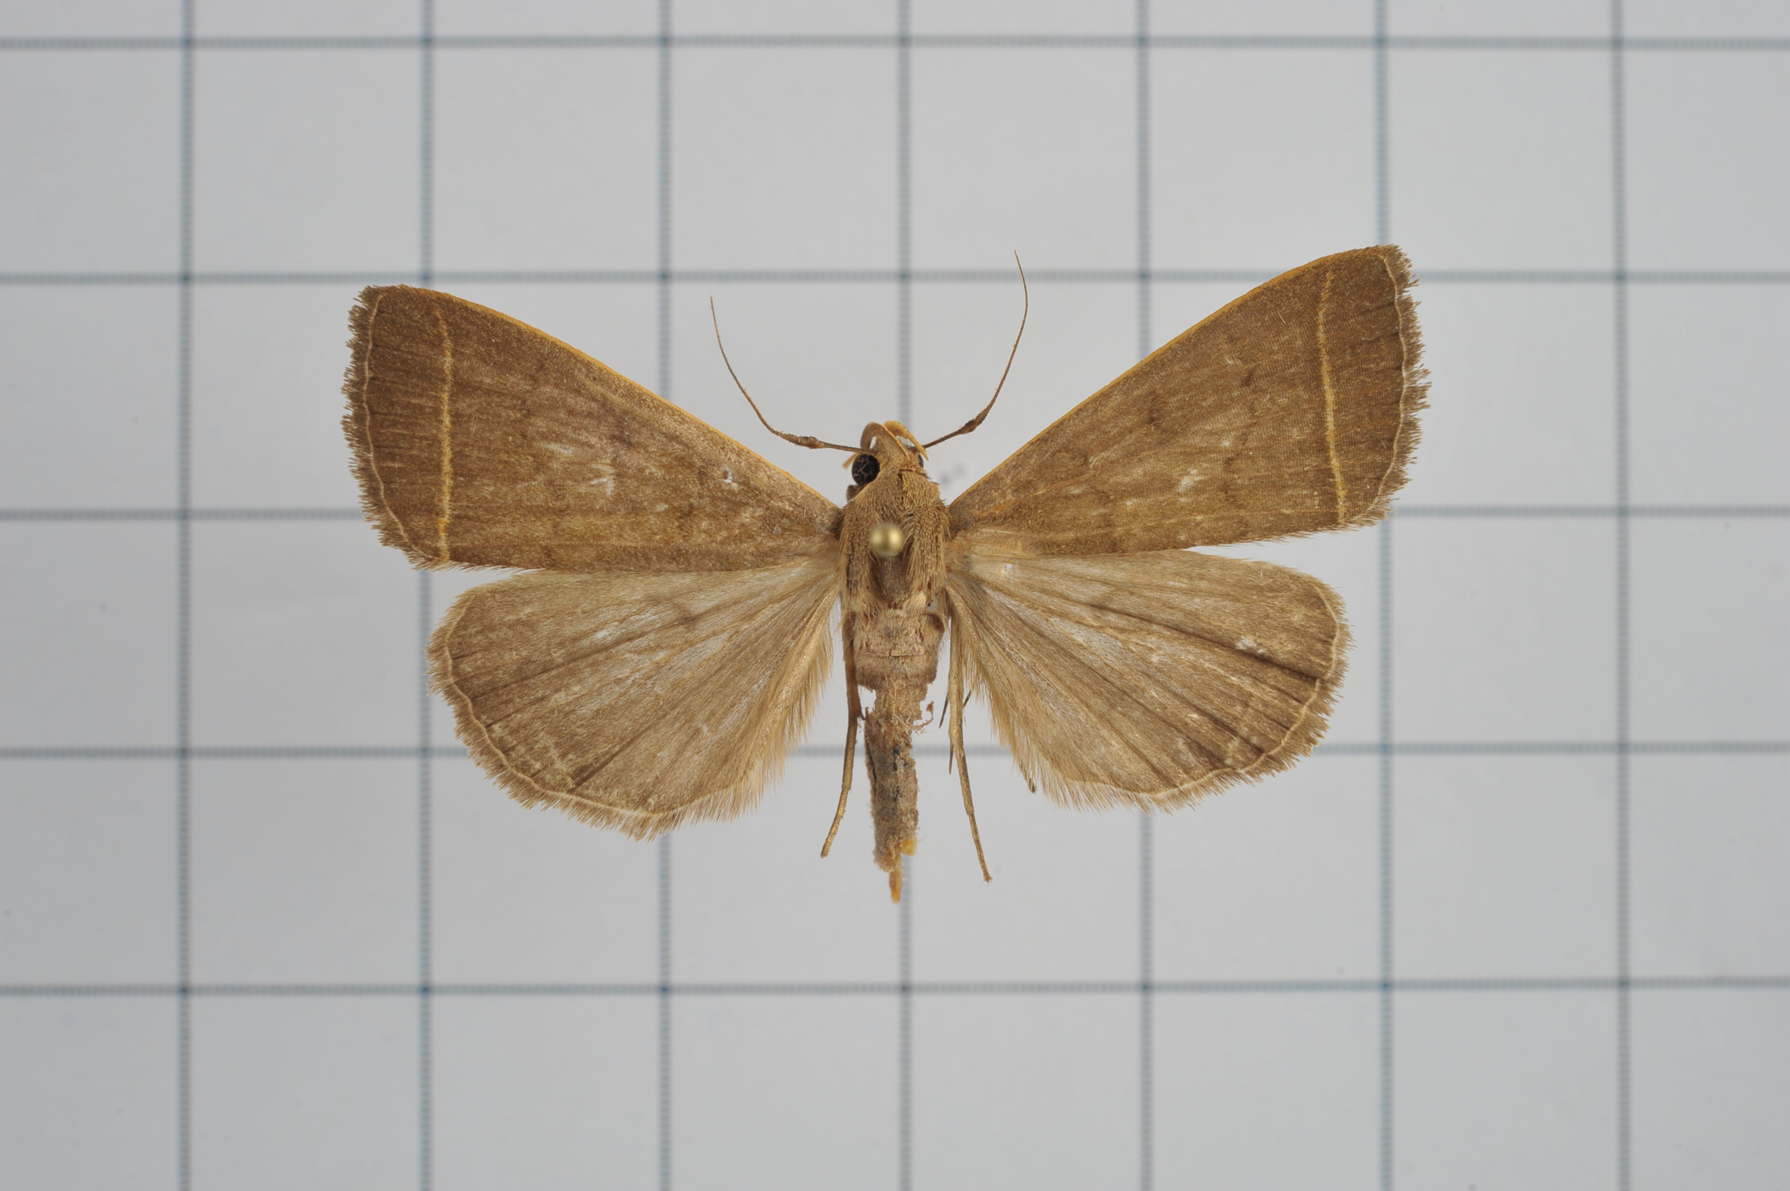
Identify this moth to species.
Simplicia niphona
